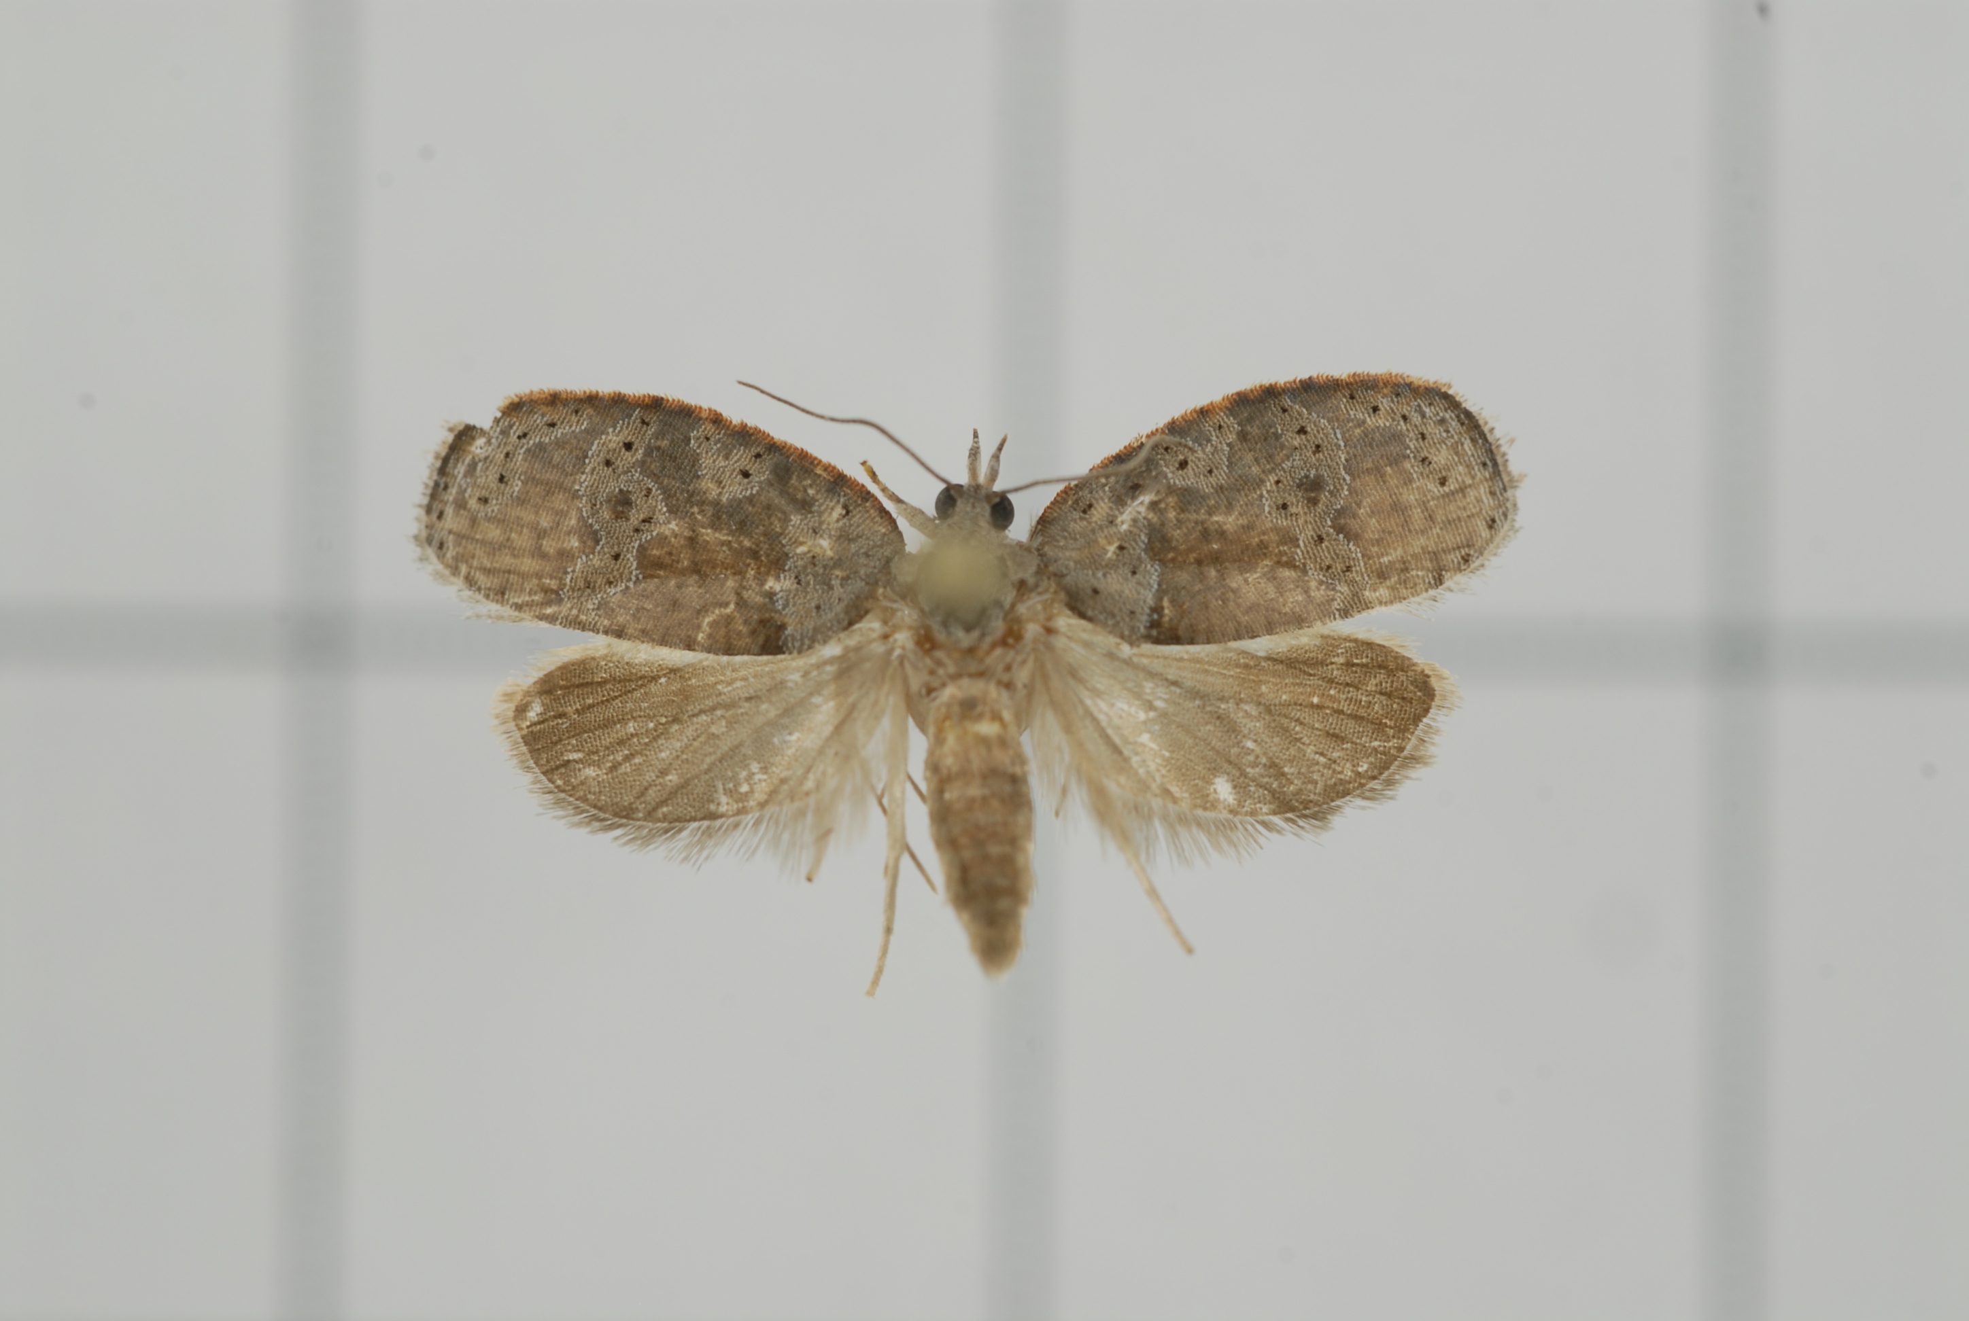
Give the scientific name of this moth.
Ebodina elephantodes
